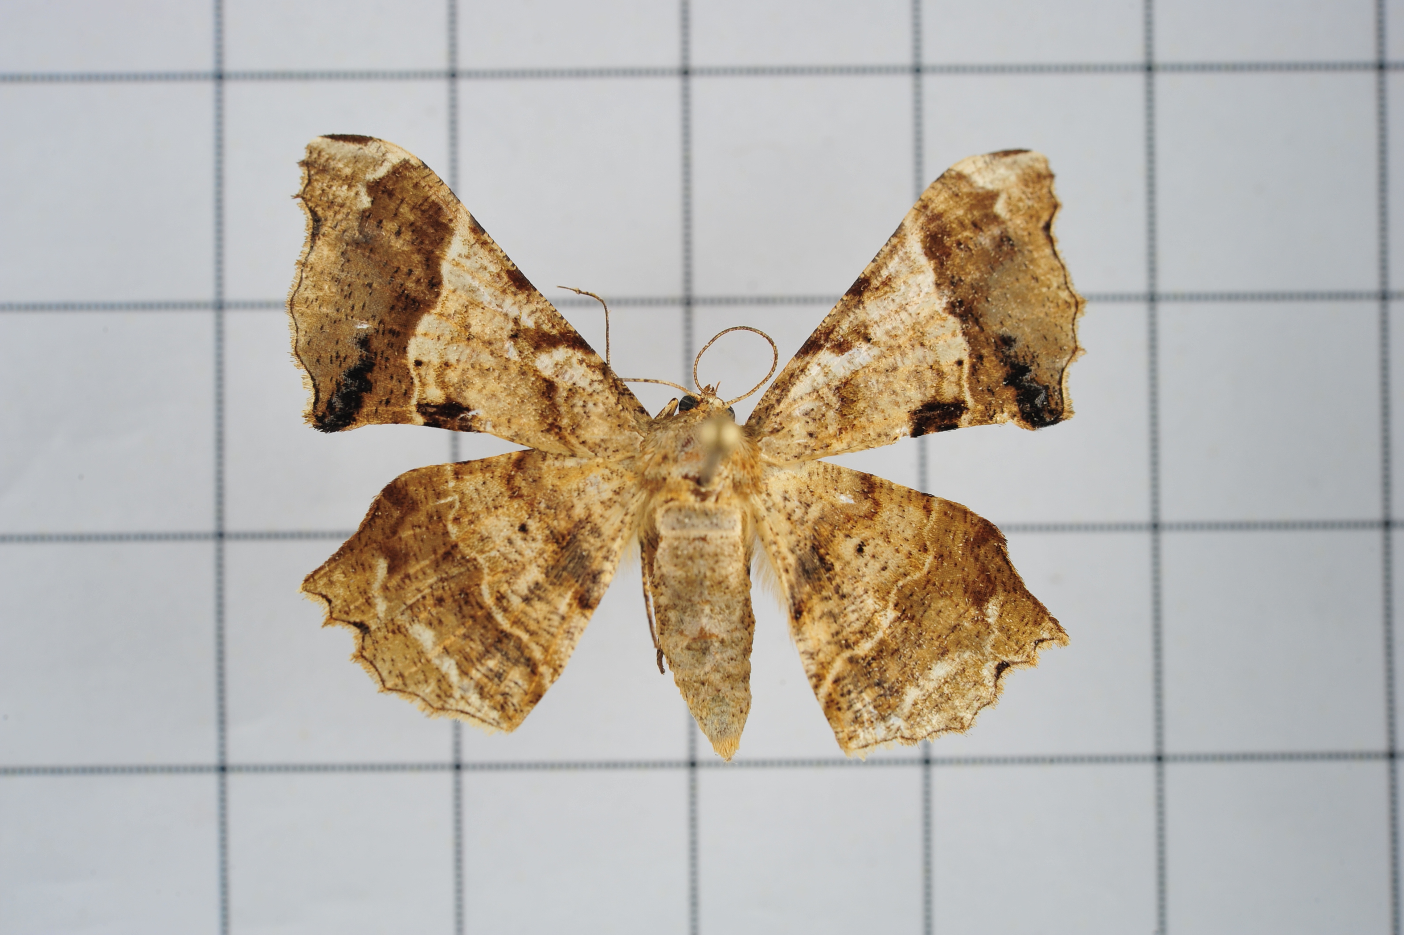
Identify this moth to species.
Krananda oliveomarginata
